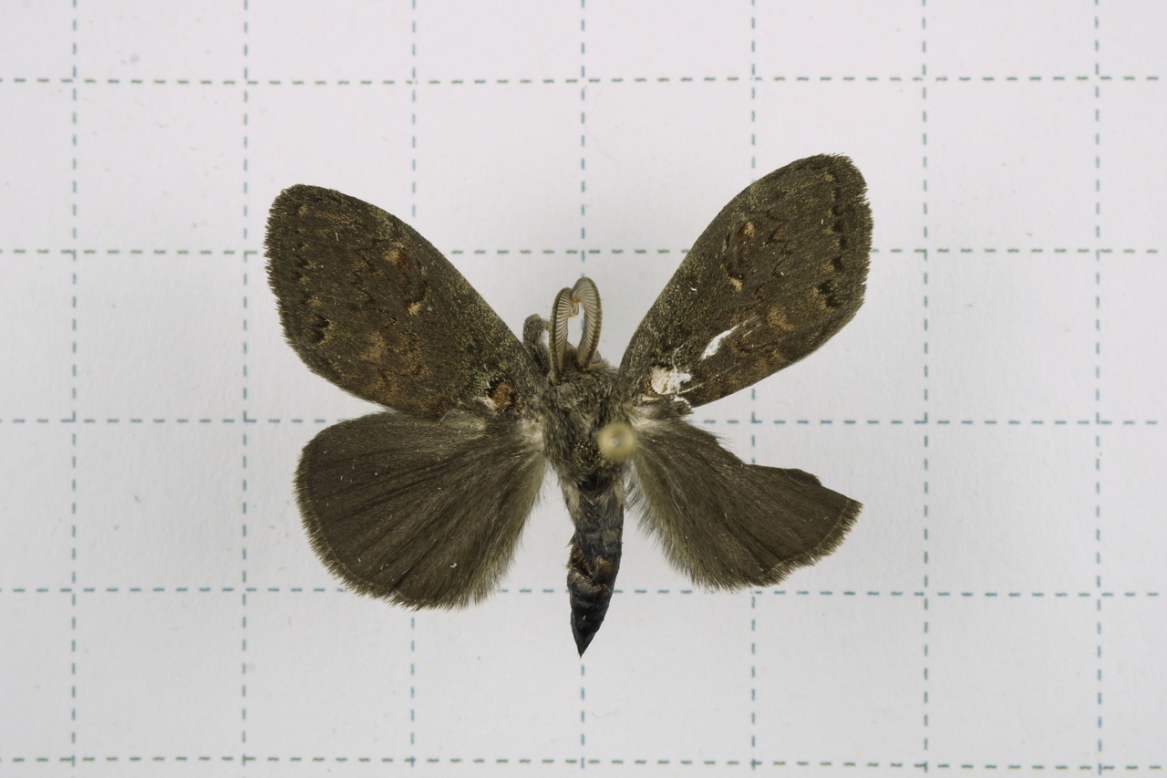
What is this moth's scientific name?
Olene dudgeoni
